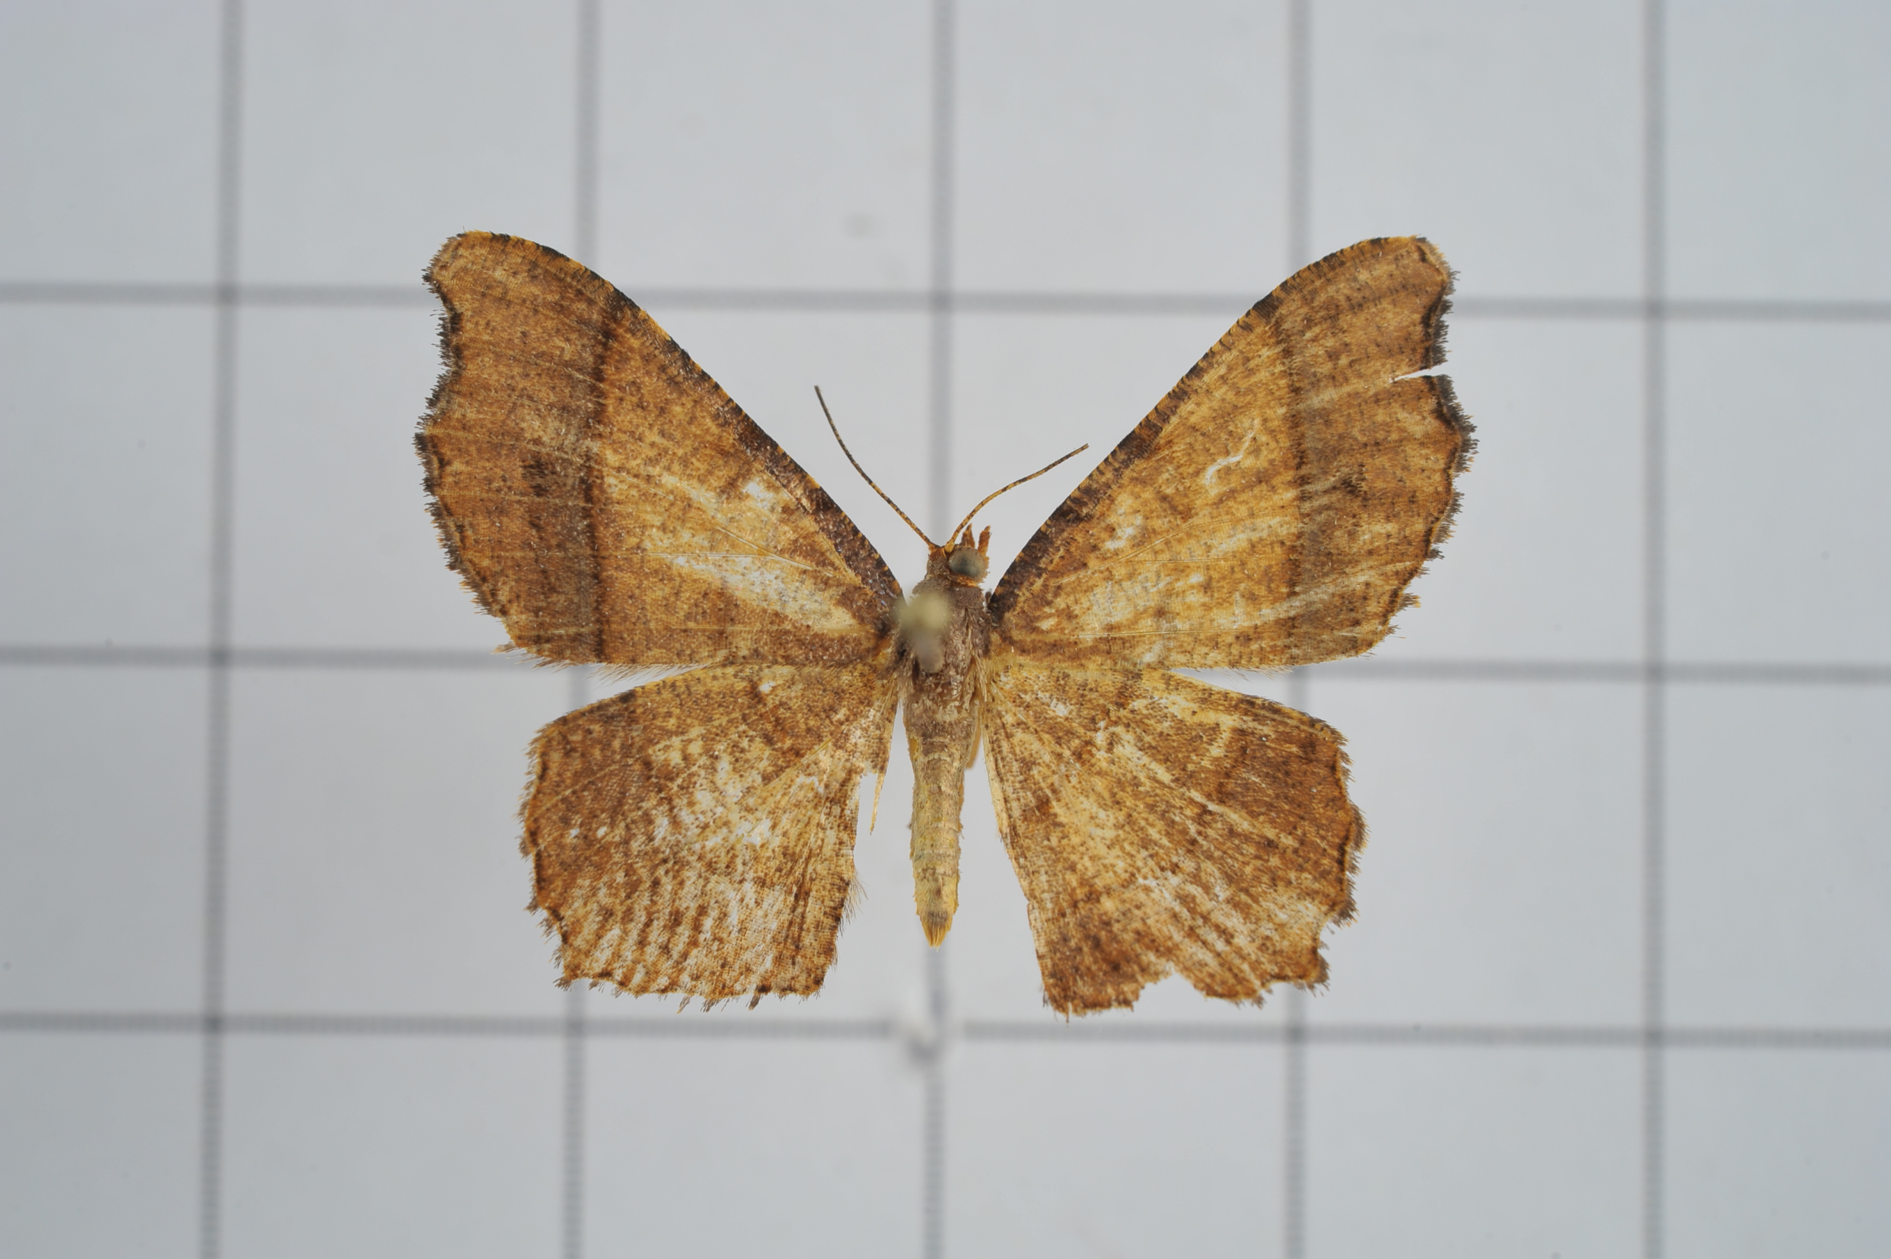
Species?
Chiasmia perfusaria
